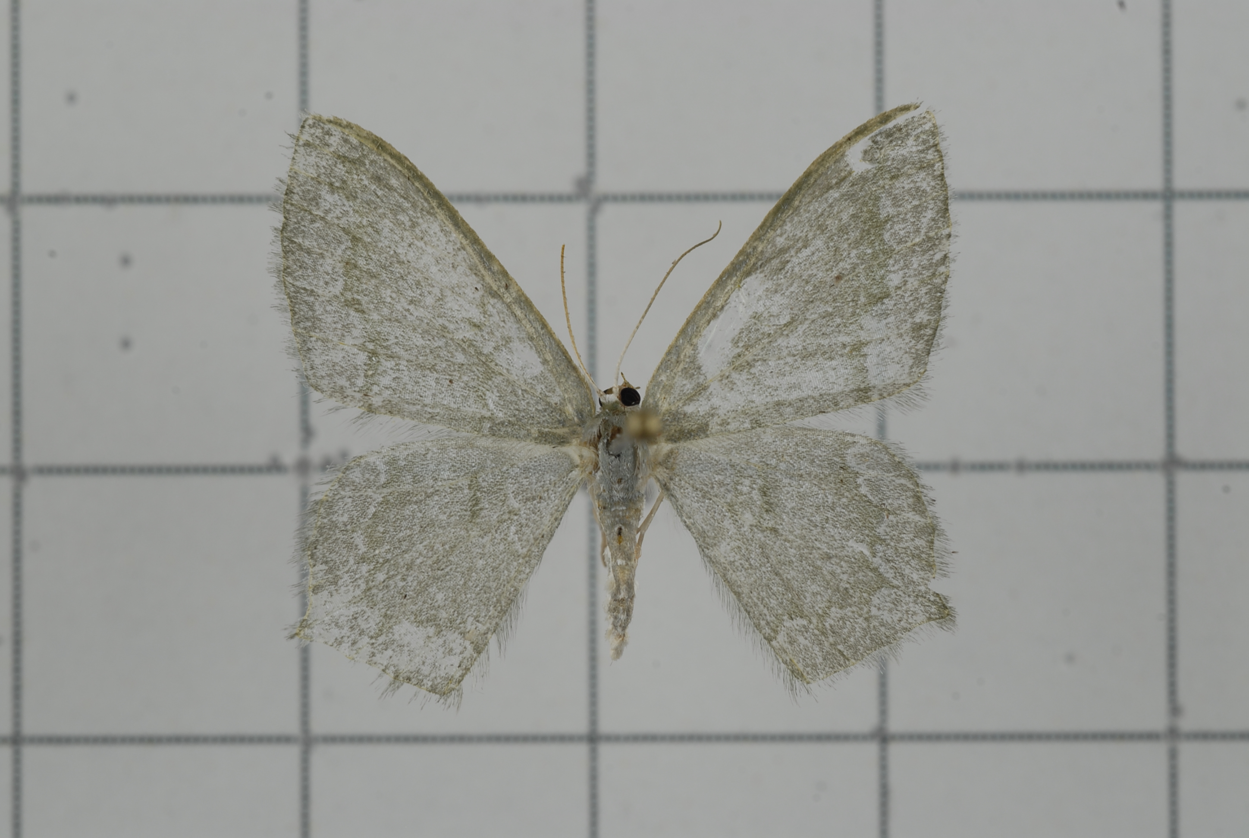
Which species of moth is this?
Jodis rantaizanensis
